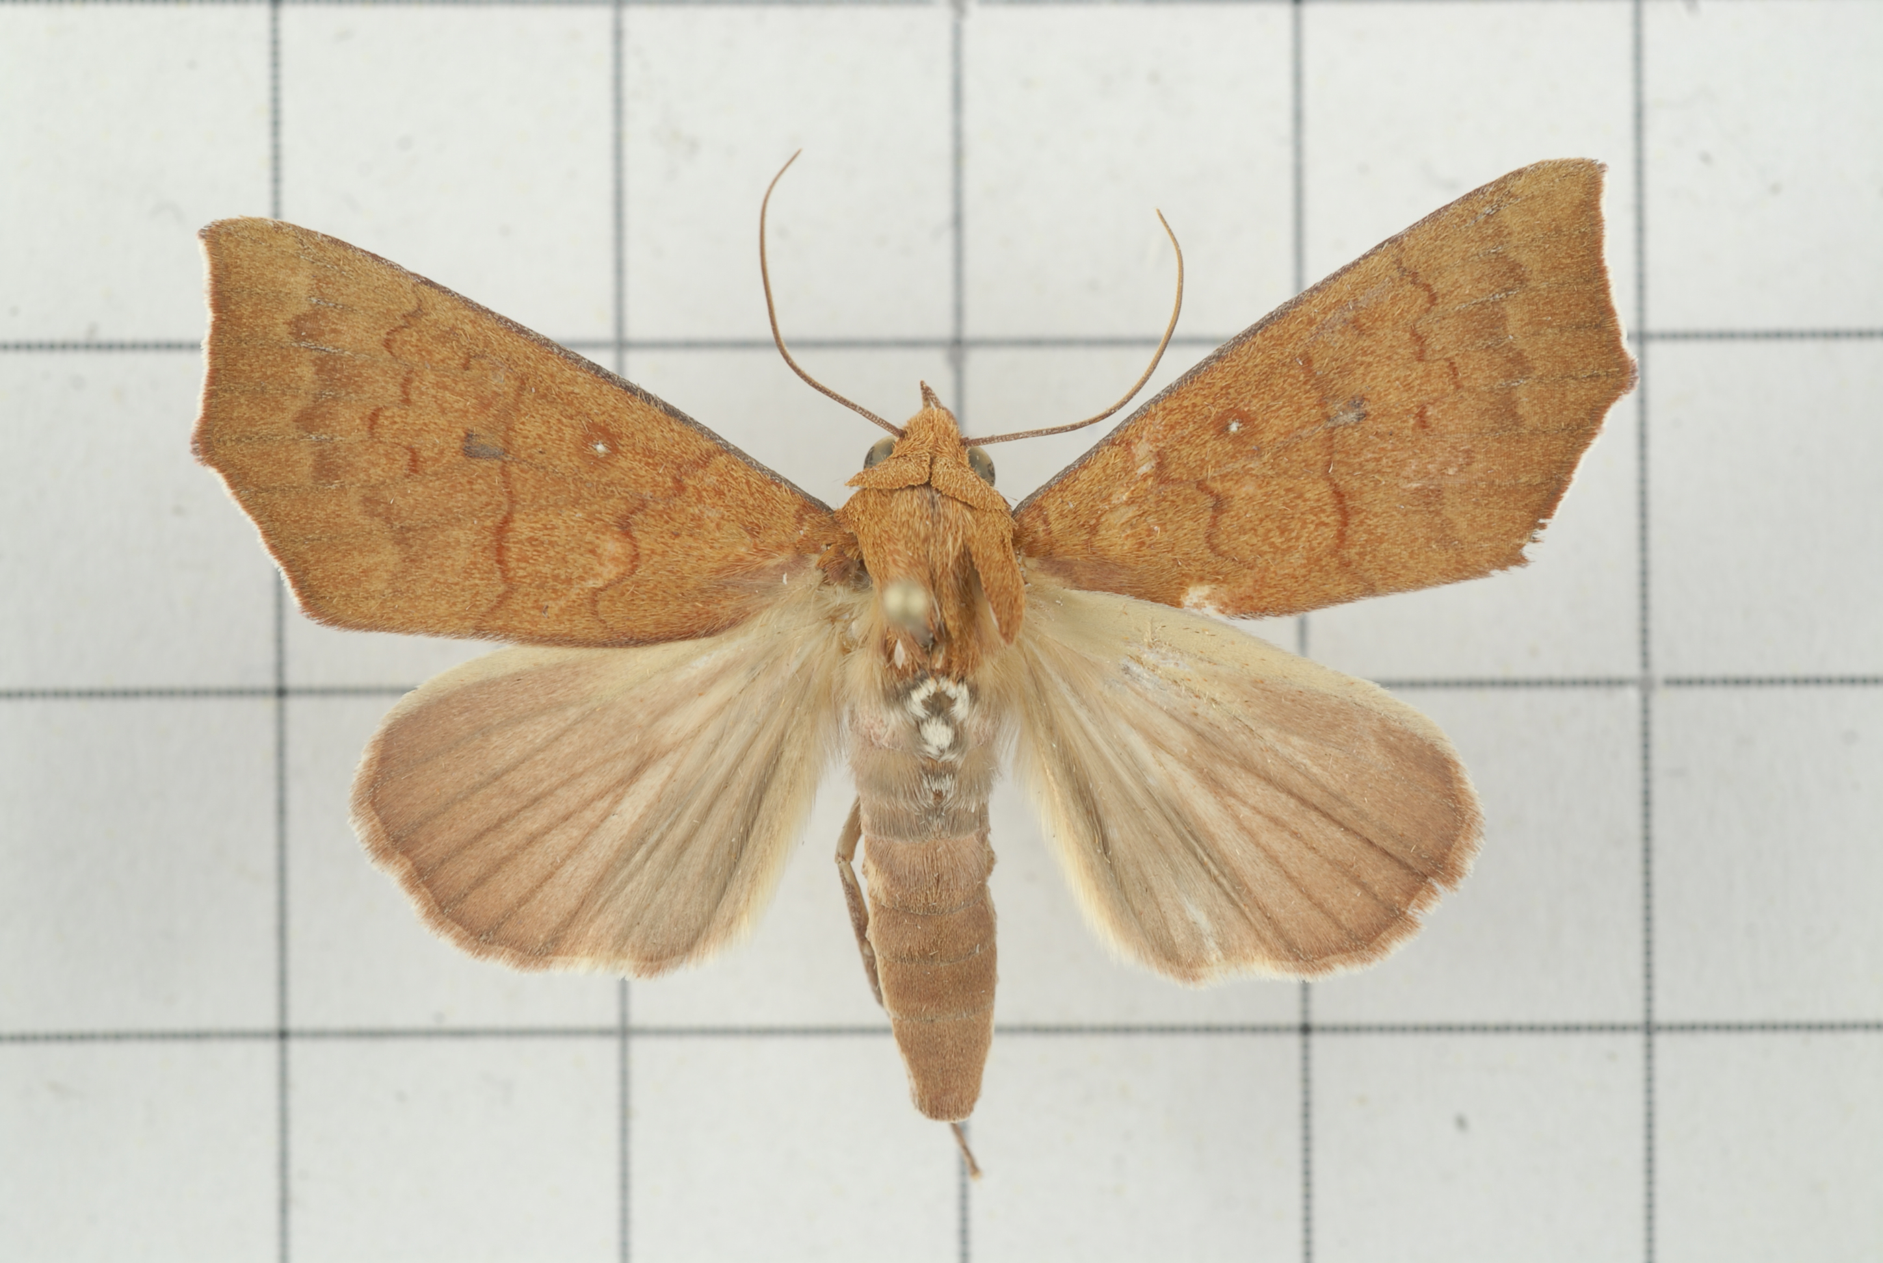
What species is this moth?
Rusicada fulvida
